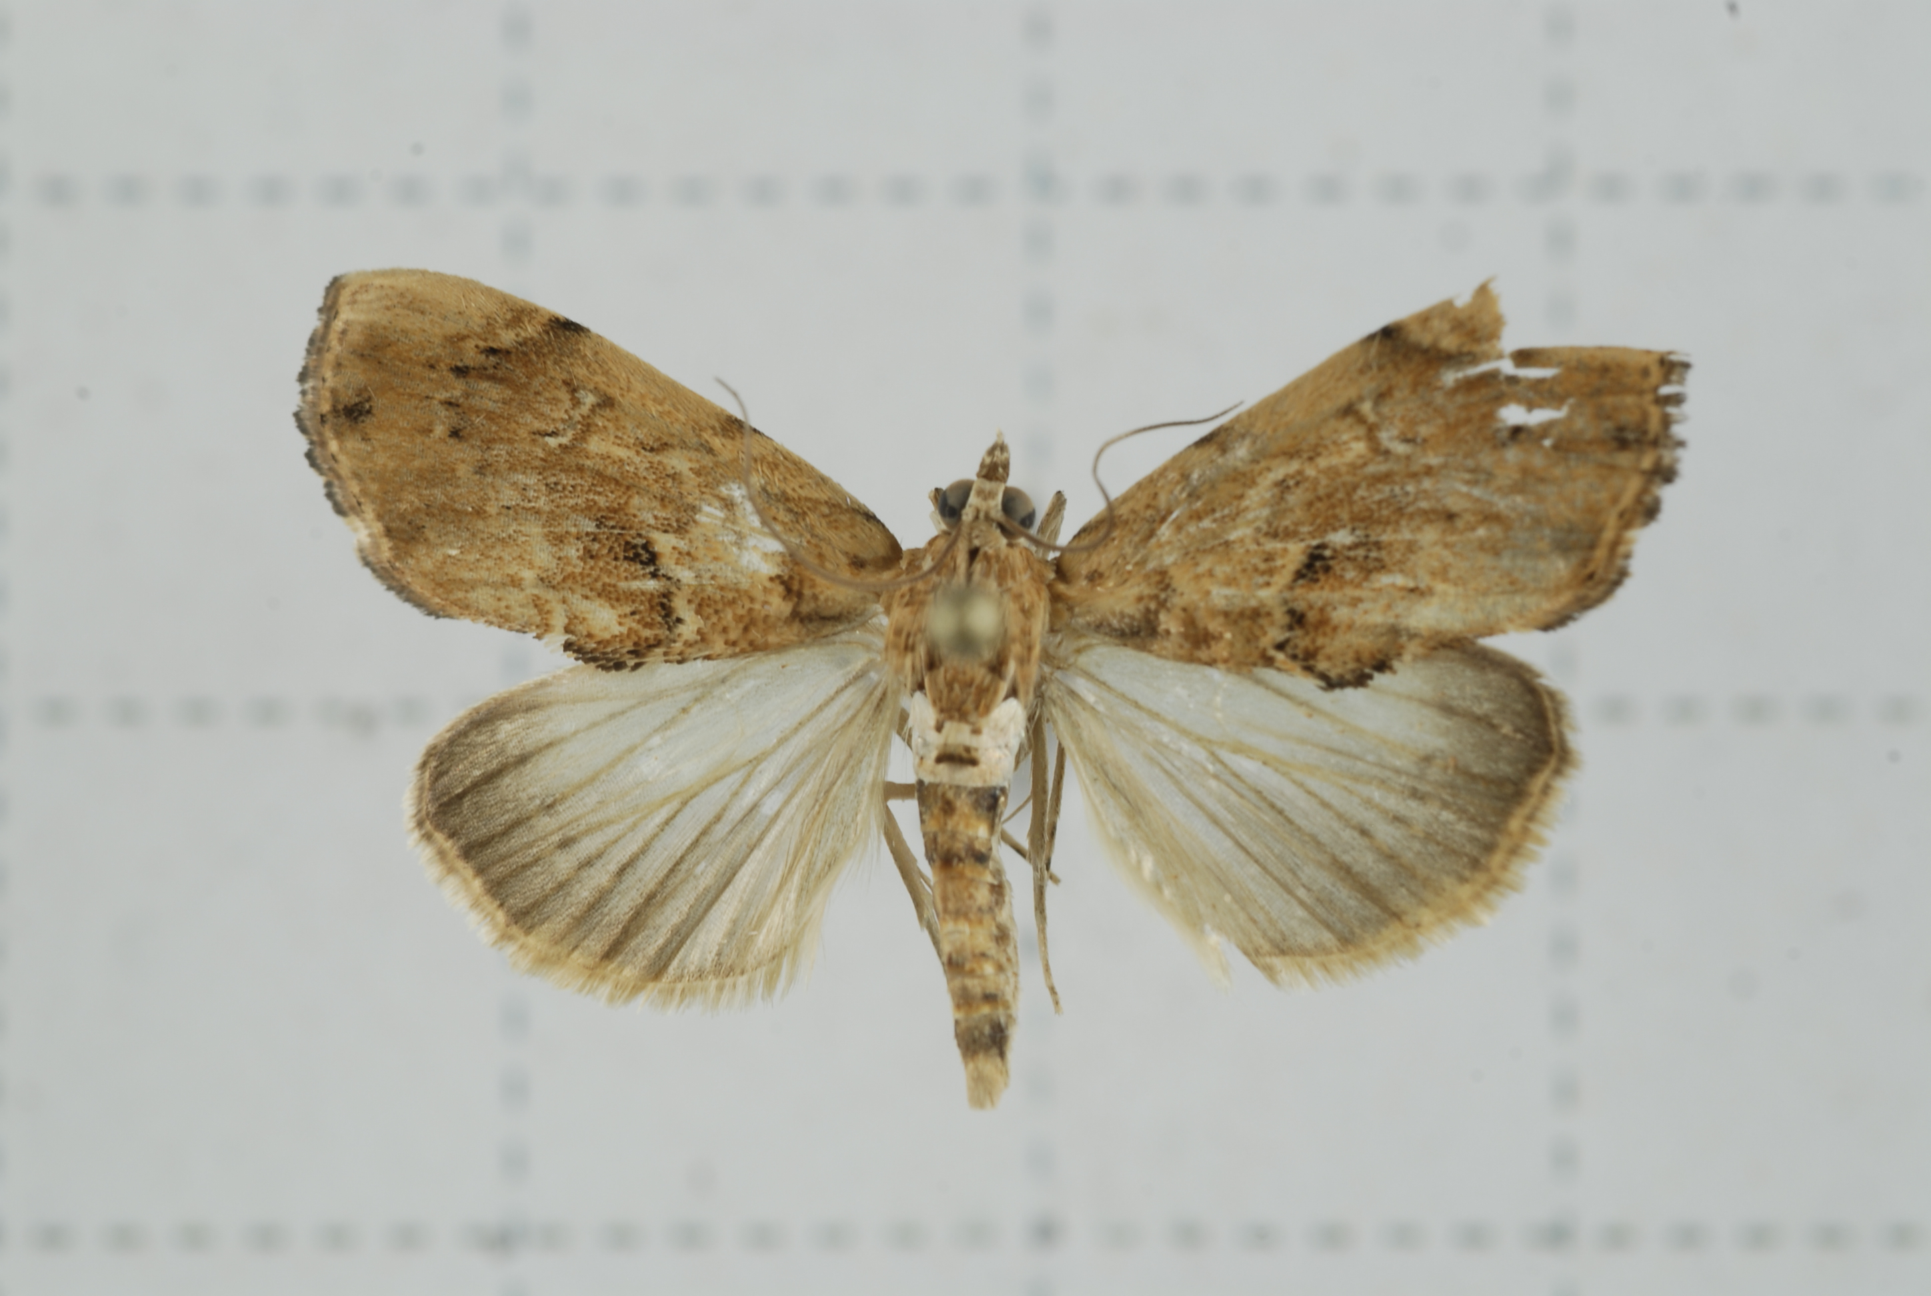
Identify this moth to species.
Crocidolomia subhirsutalis
